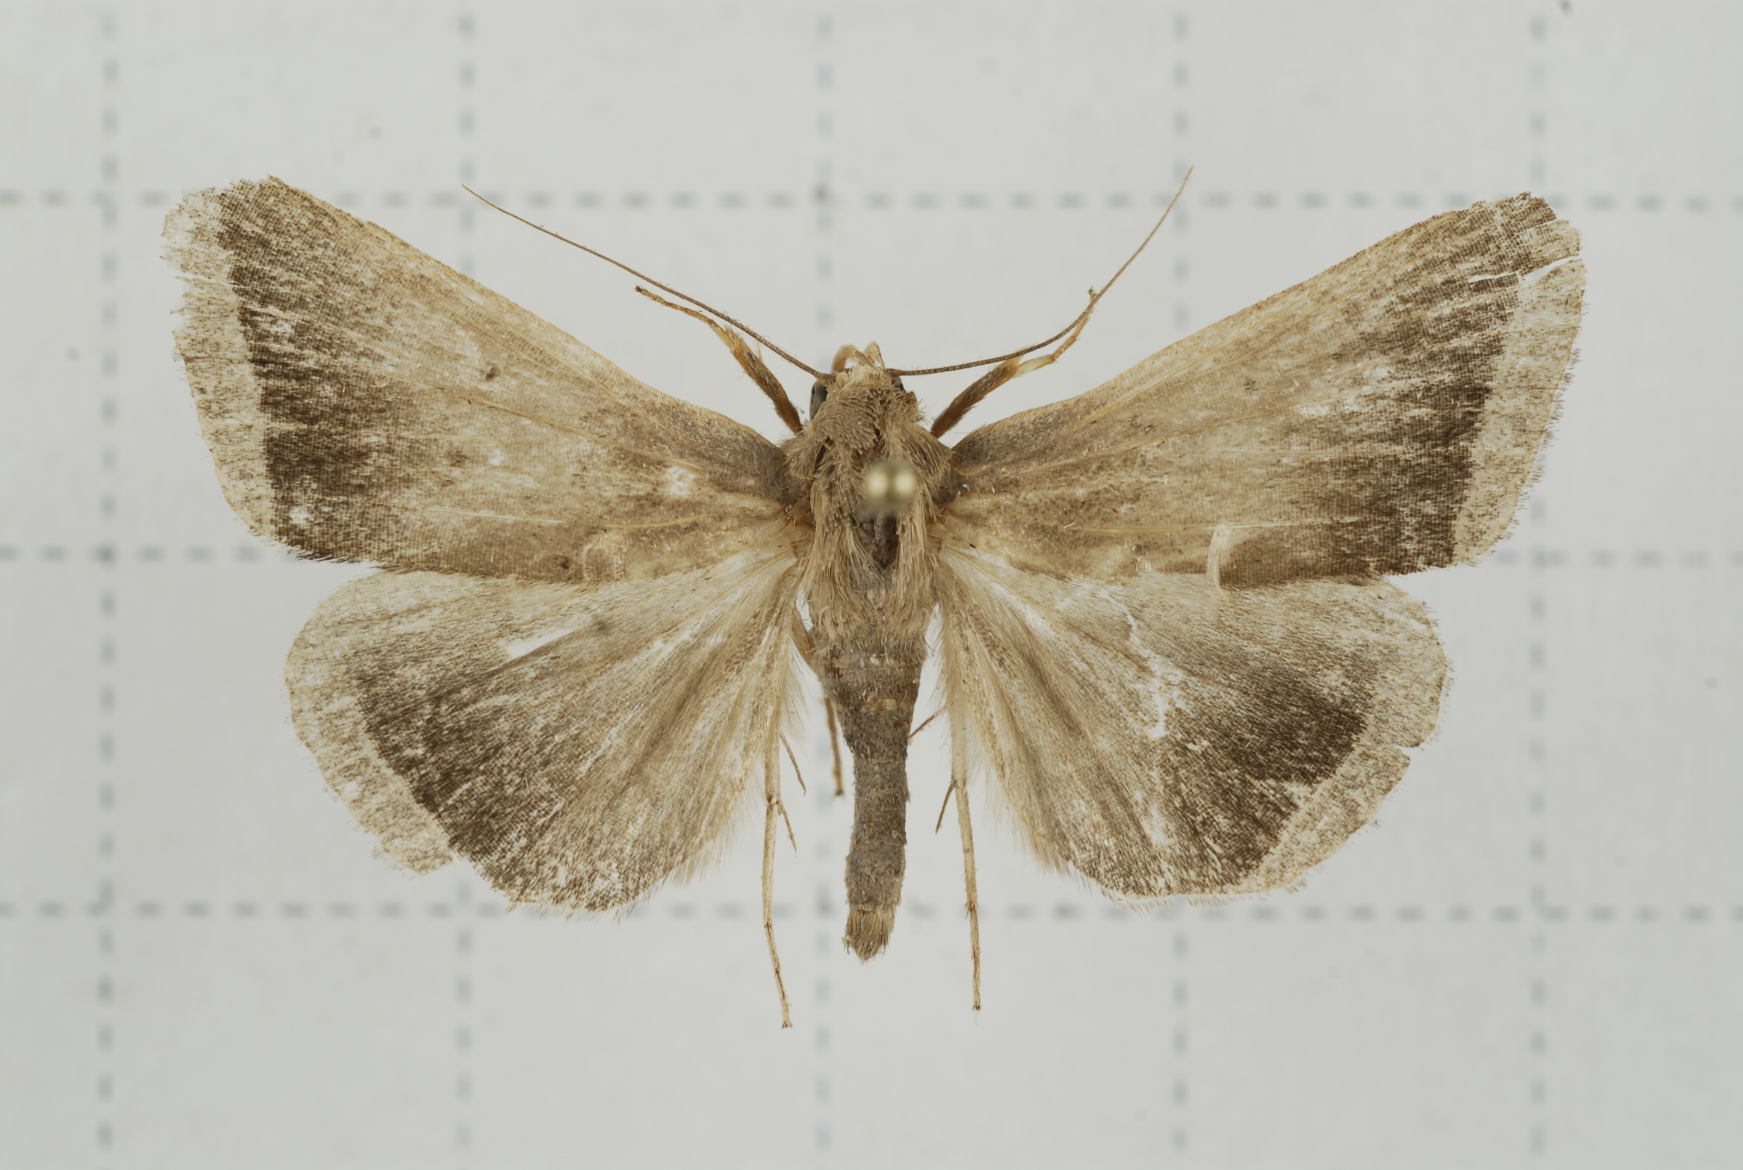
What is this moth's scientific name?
Simplicia bimarginata
